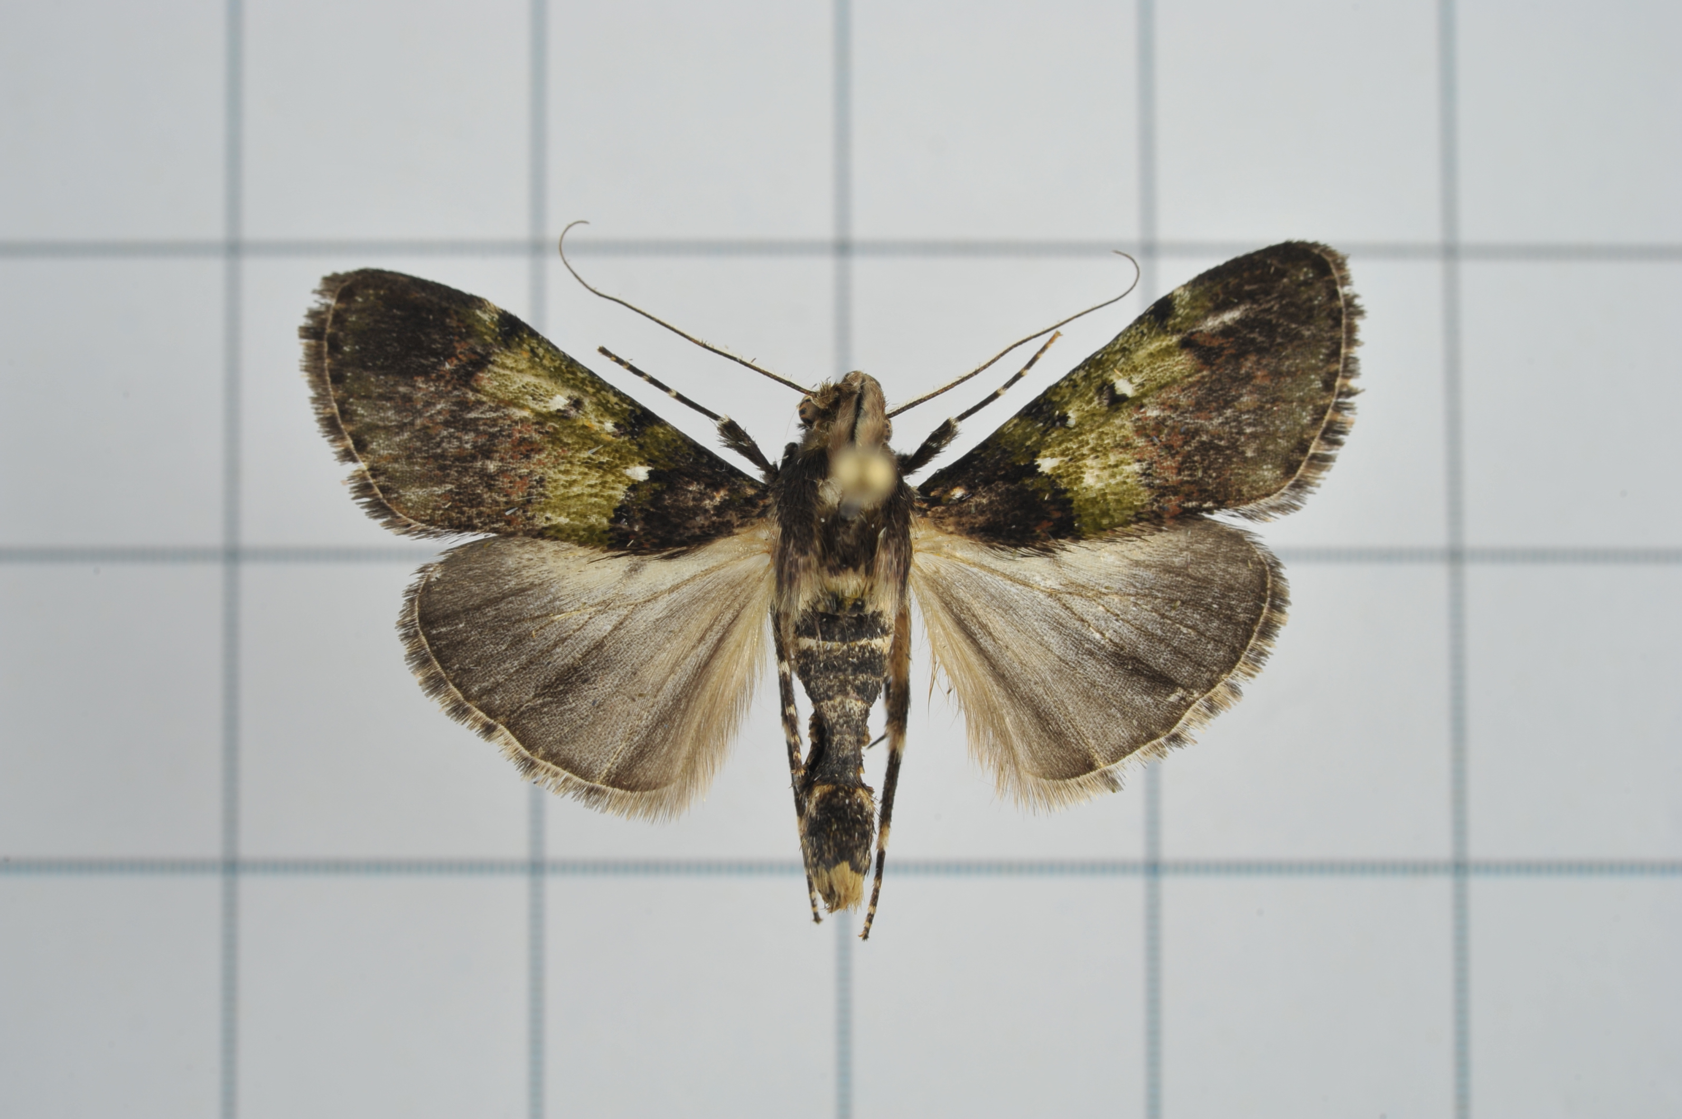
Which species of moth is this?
Teliphasa nubilosa
